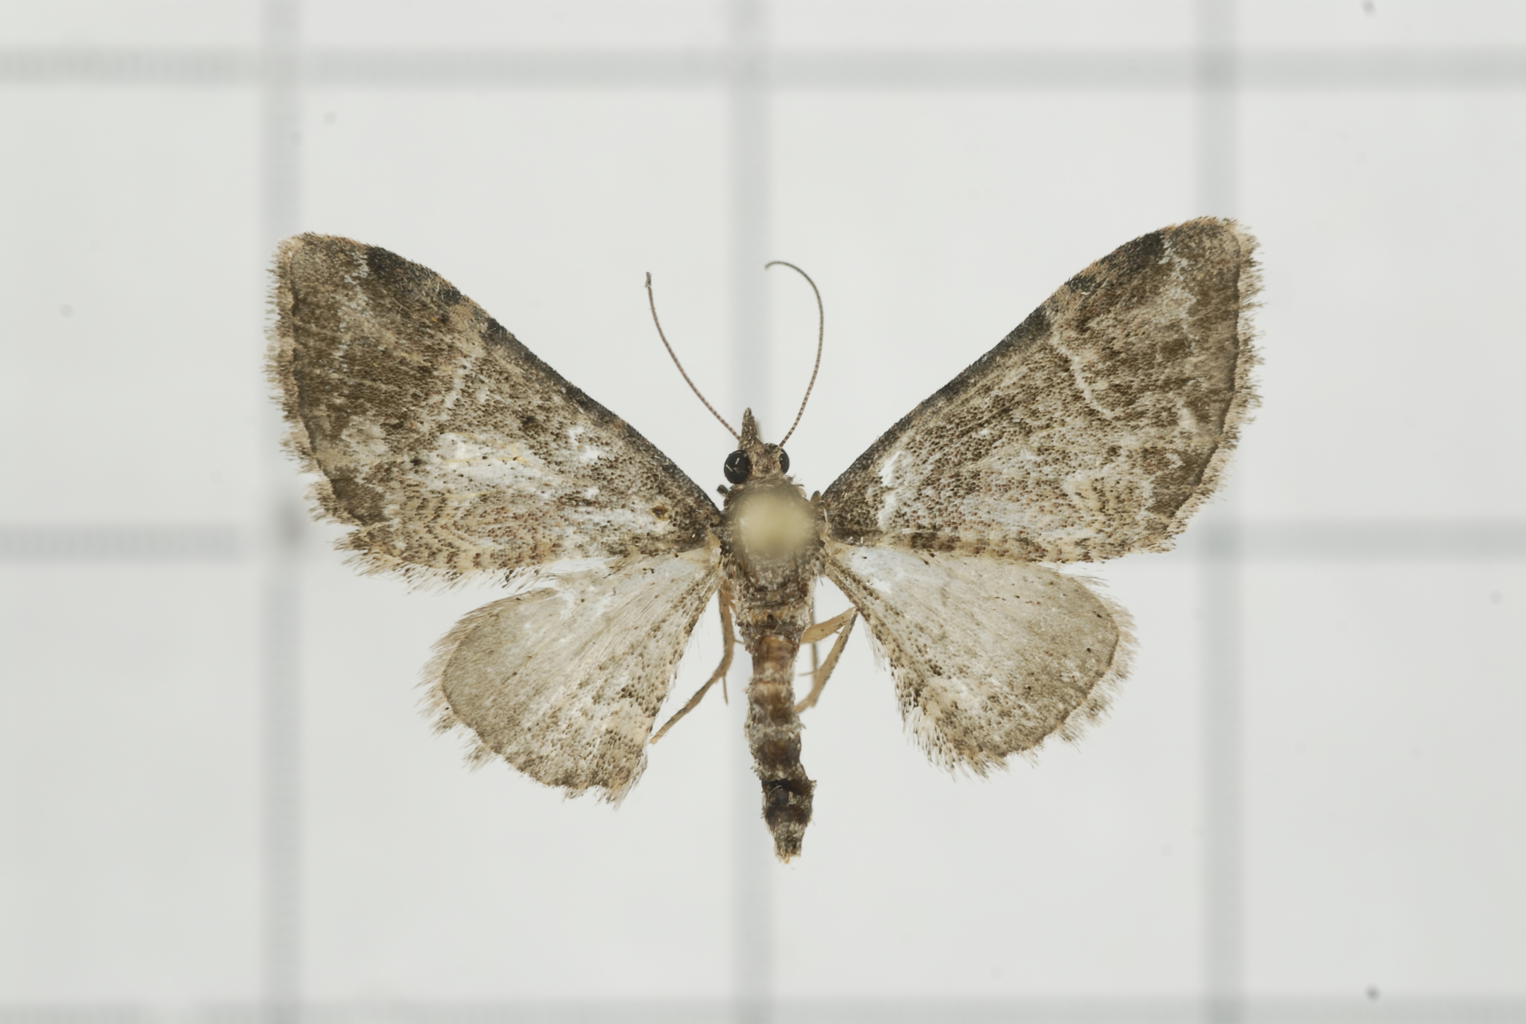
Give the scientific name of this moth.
Mnesiloba dentifascia
